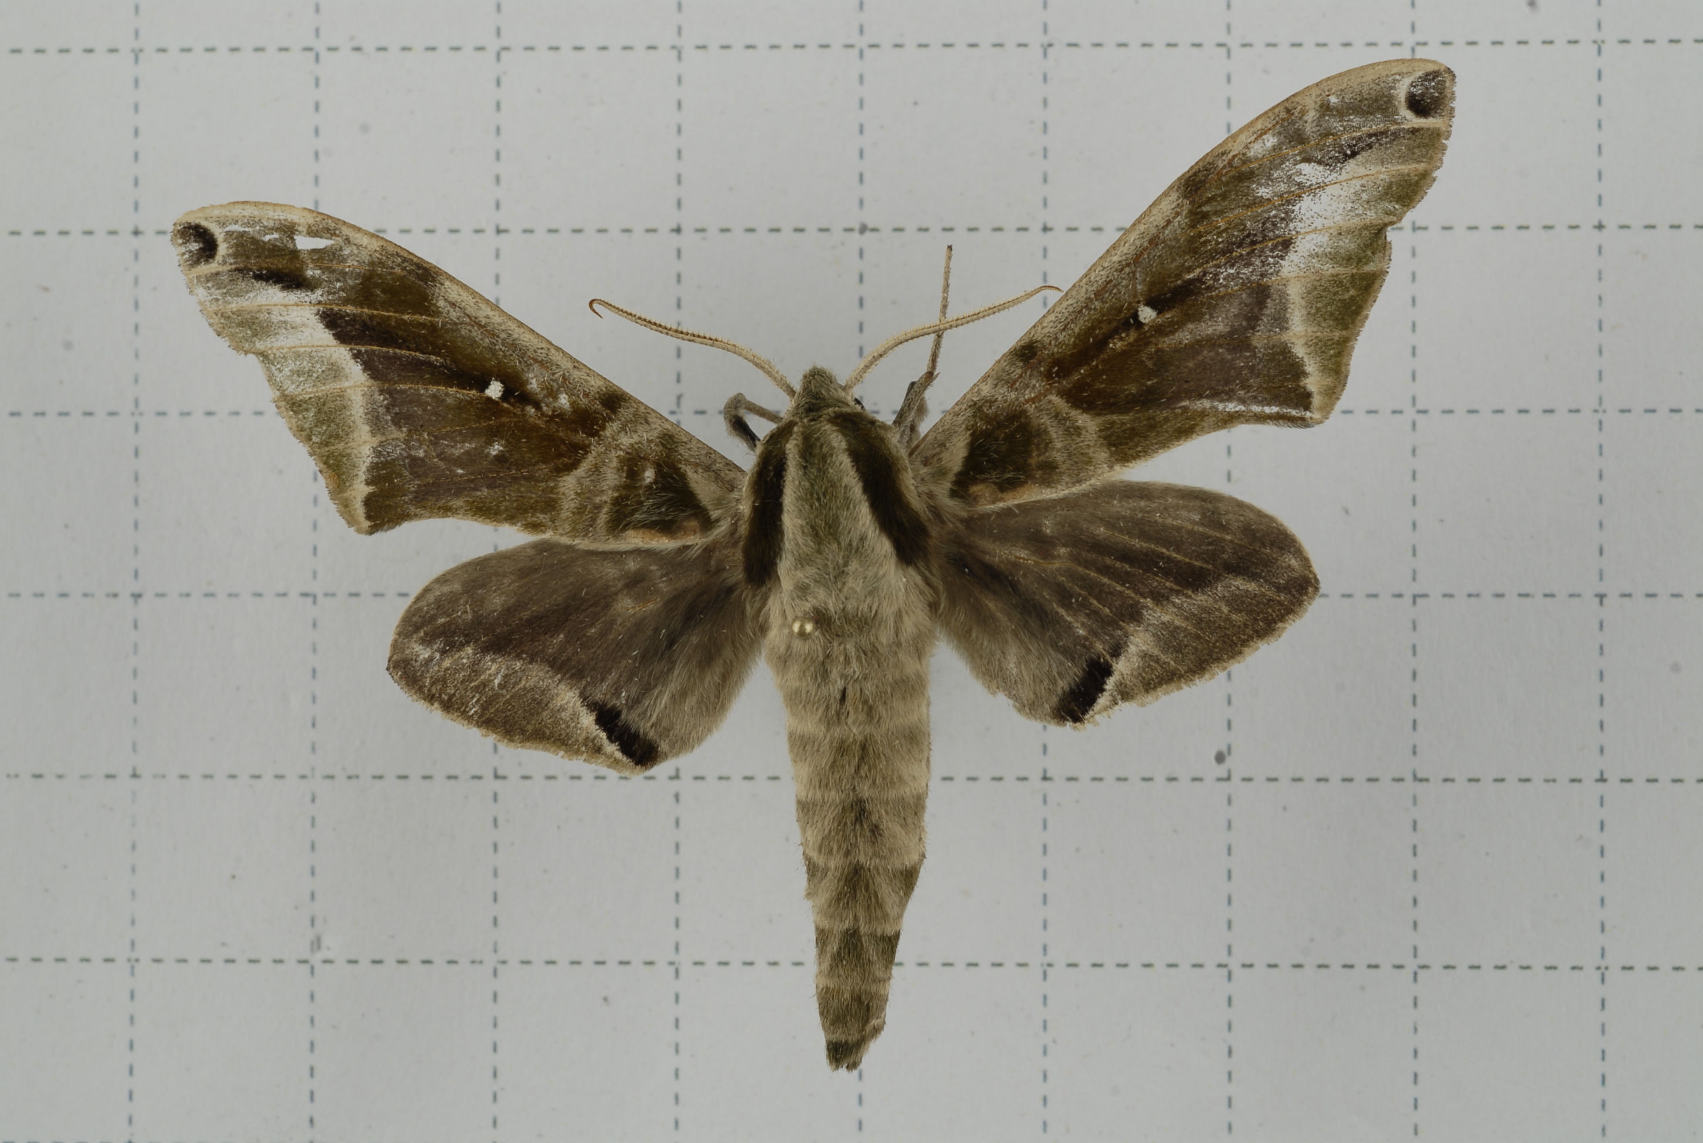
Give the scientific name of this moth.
Parum colligata
